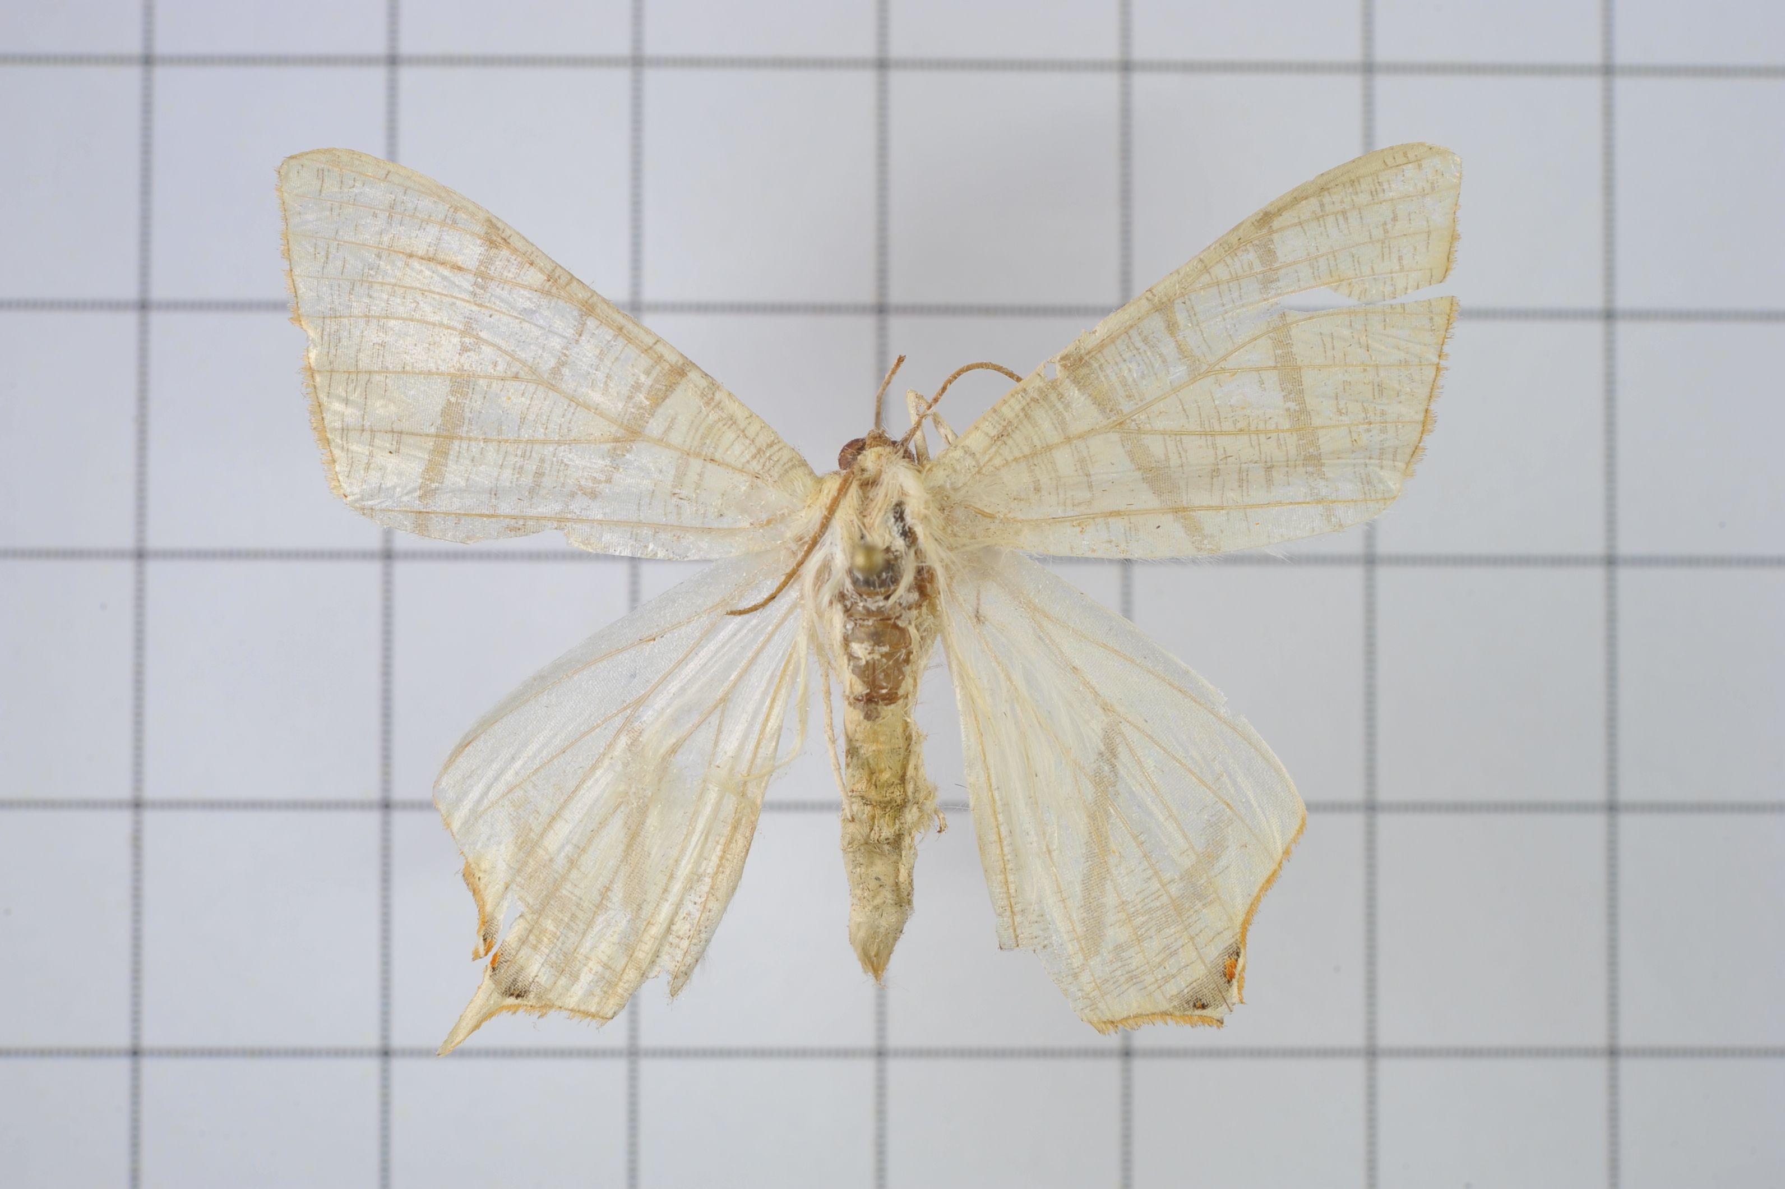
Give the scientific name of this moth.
Ourapteryx pallidula
